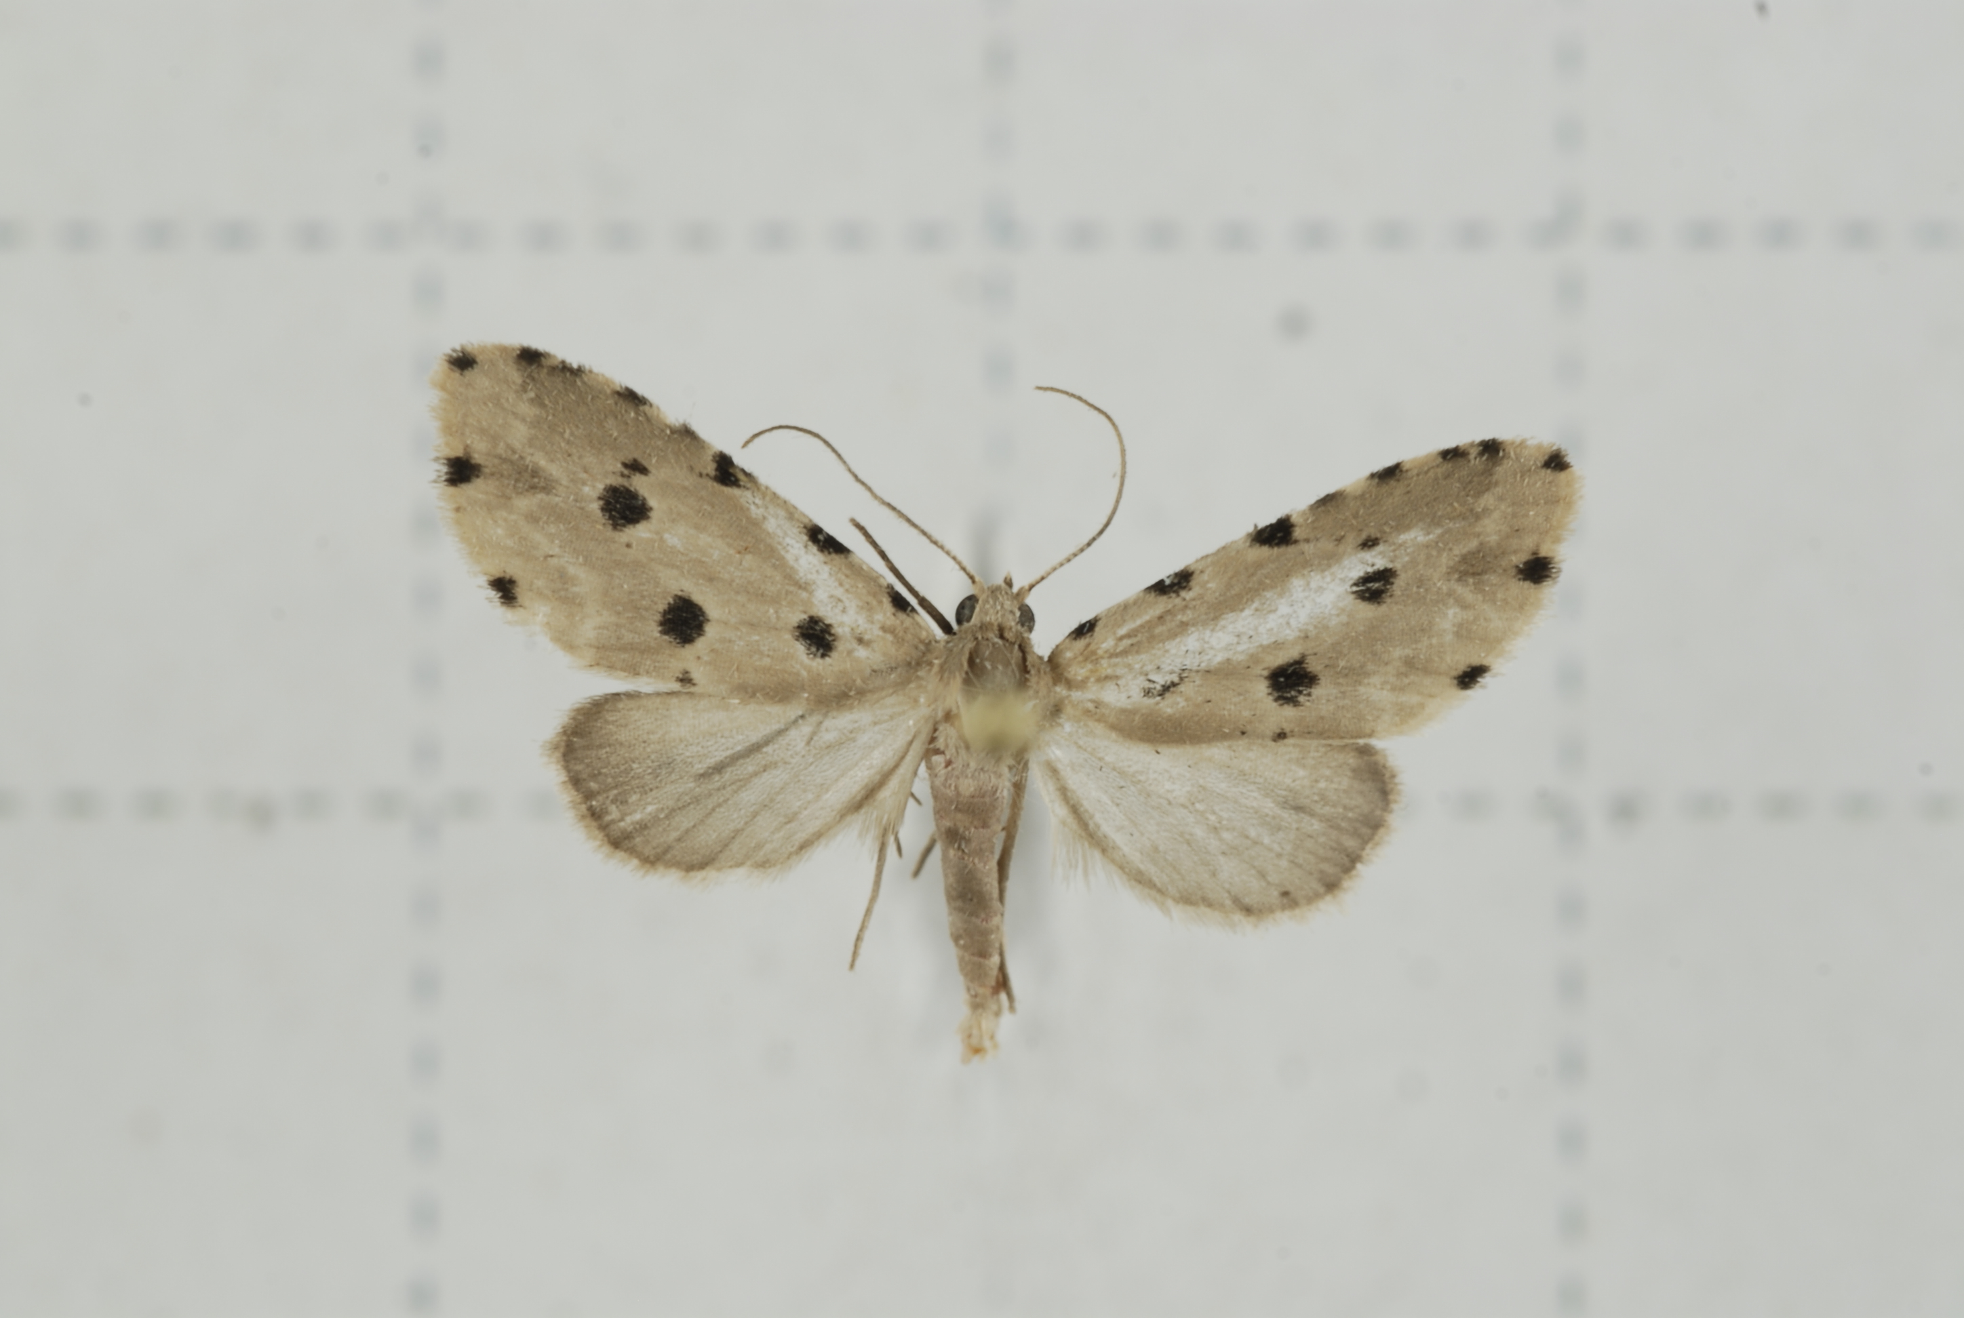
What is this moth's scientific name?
Metaemene atrigutta
